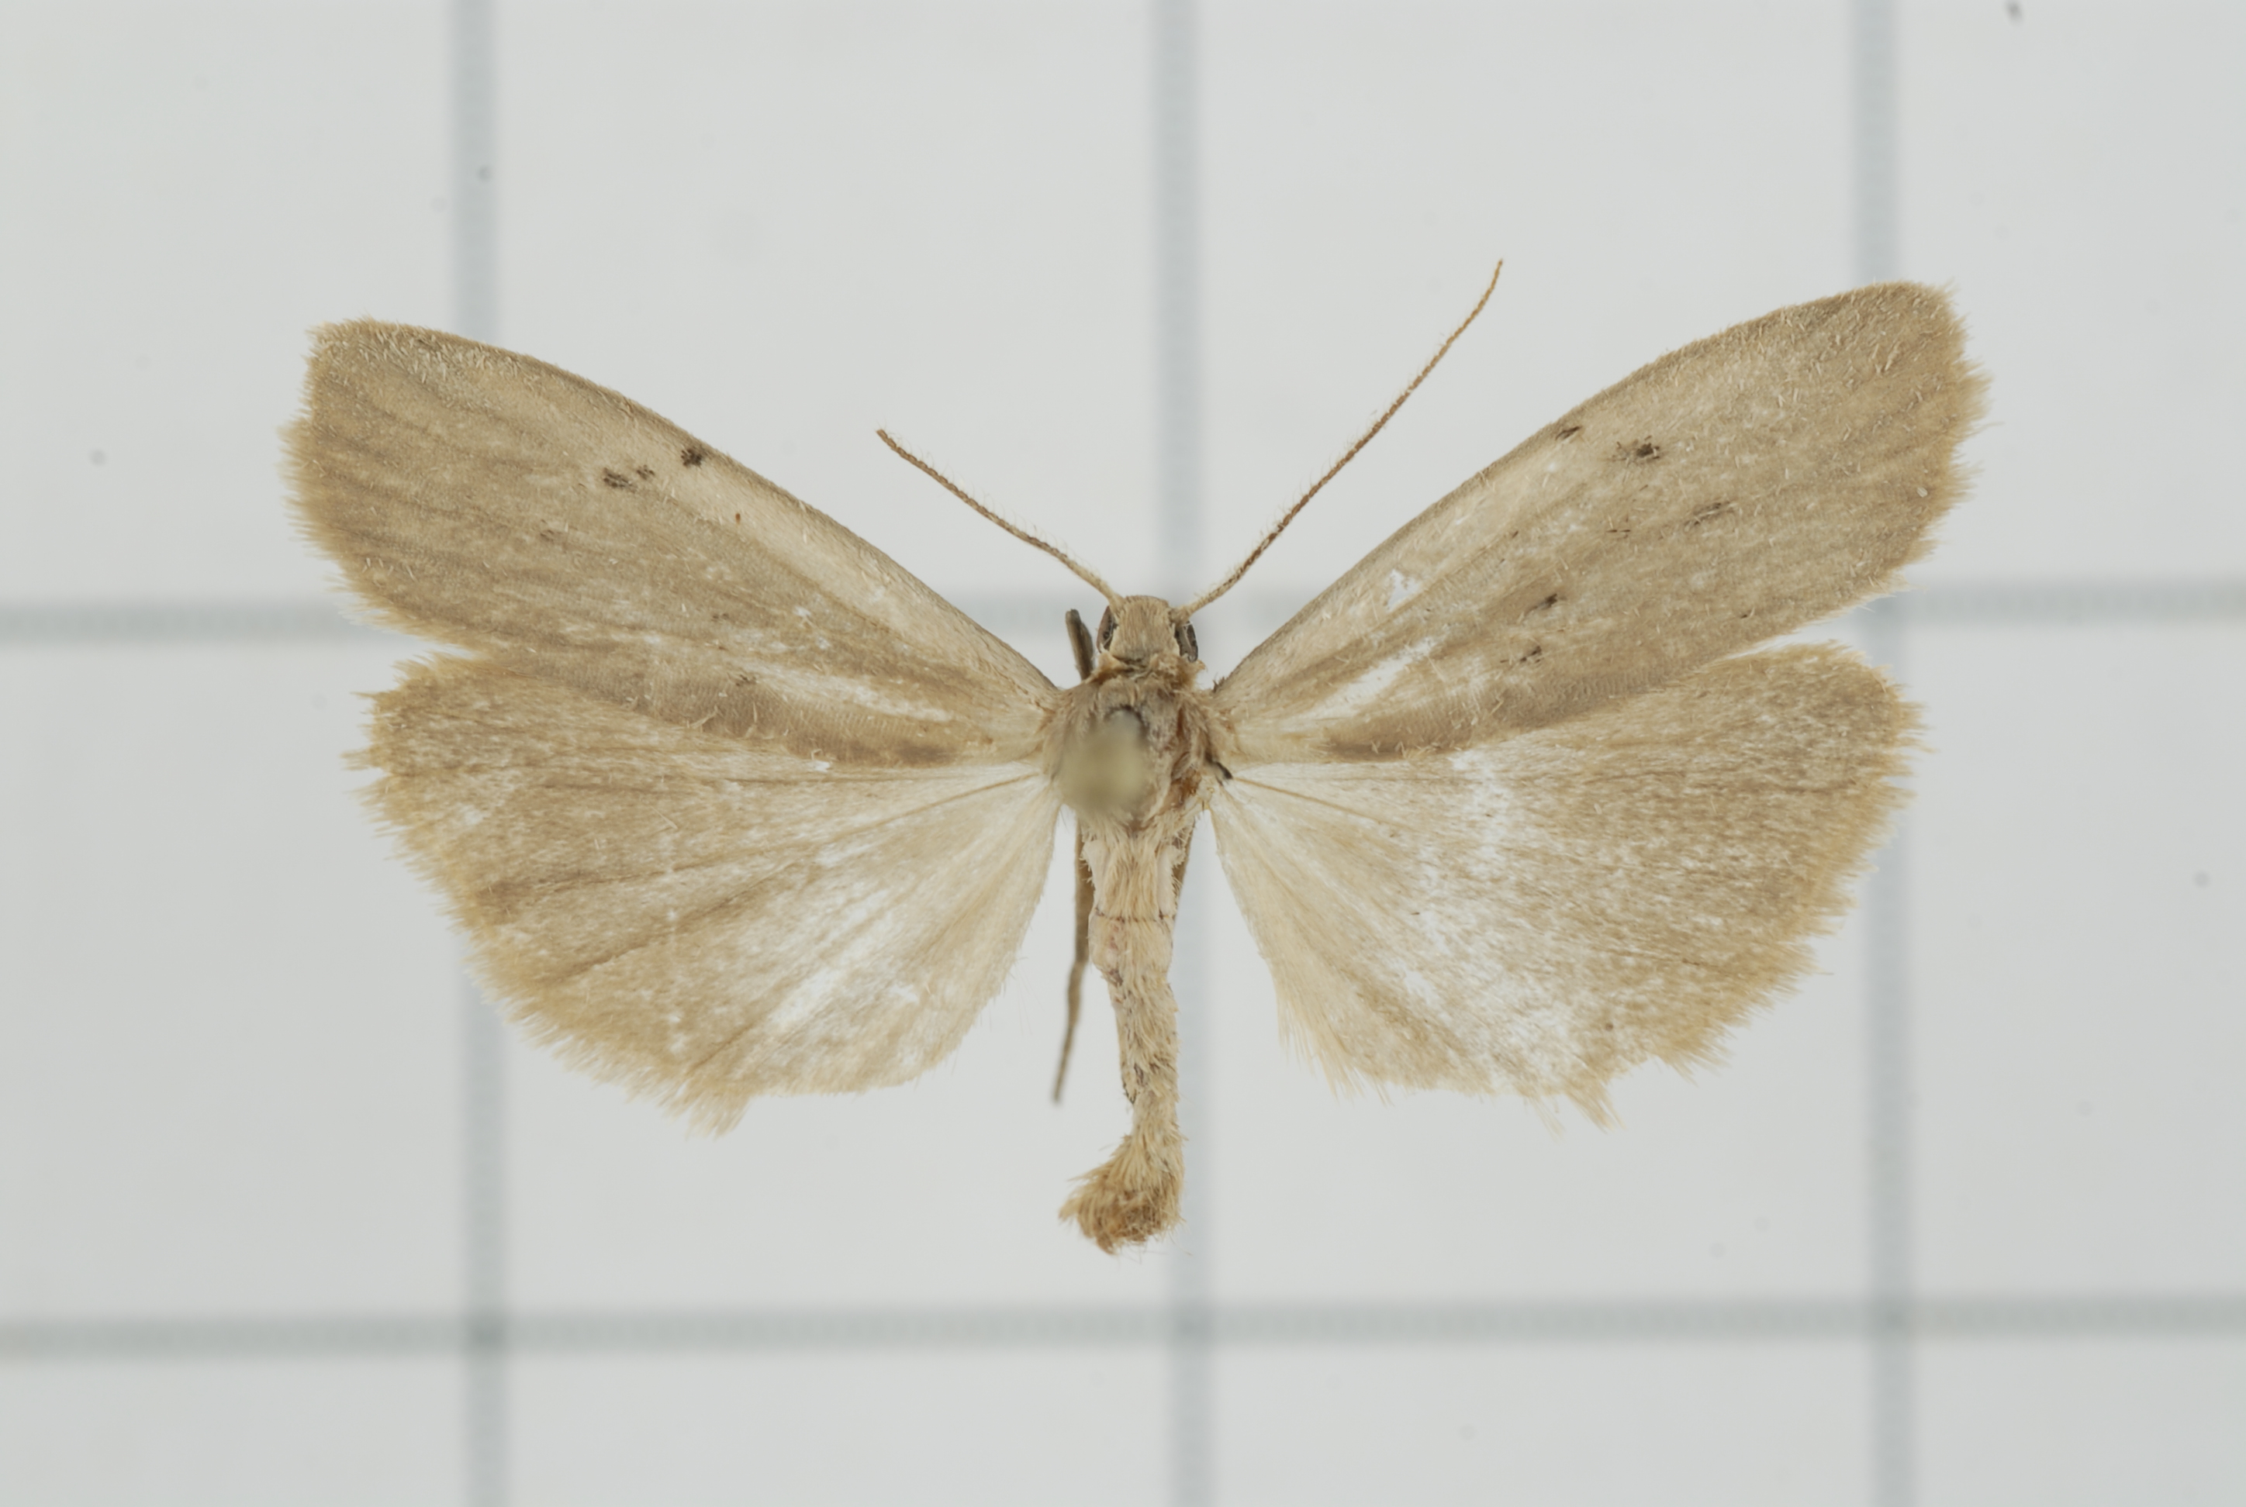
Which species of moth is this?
Pelosia muscerda tetrasticta
